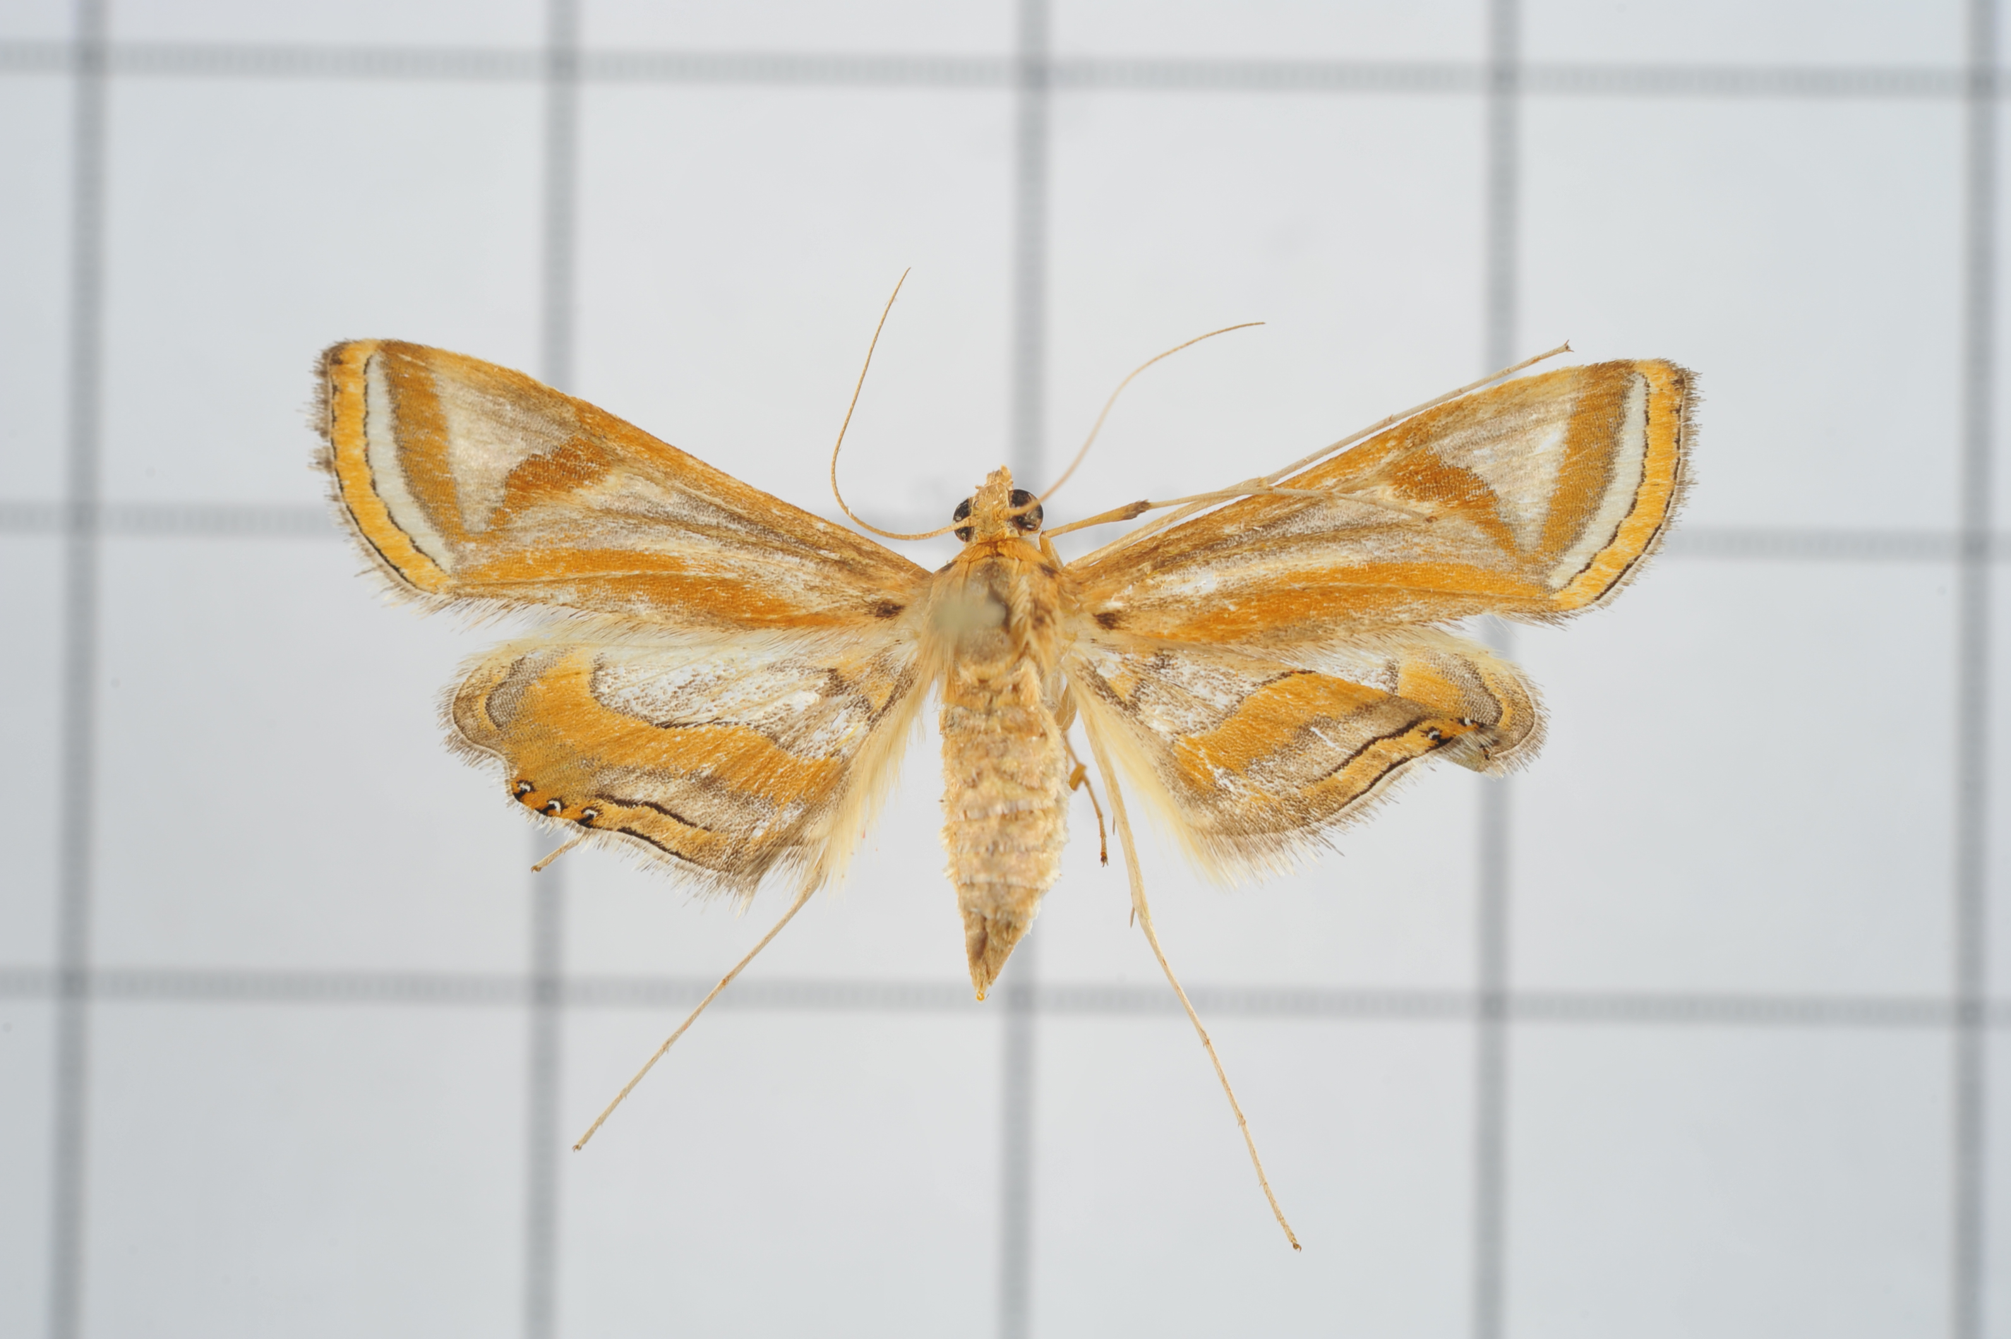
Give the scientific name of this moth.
Eoophyla gibbosalis
